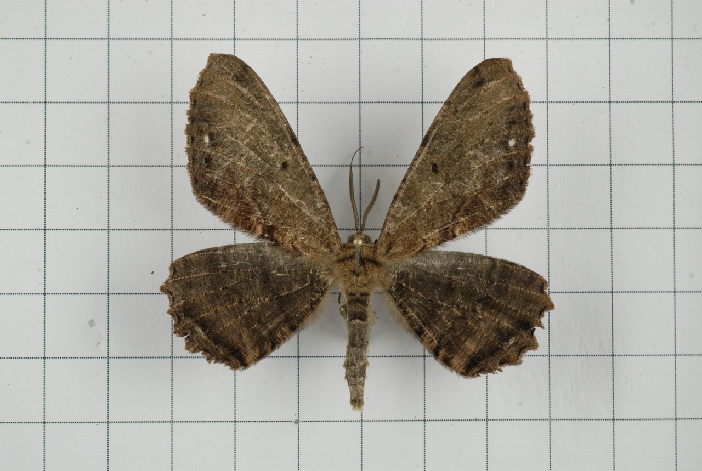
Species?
Chorodna creataria
